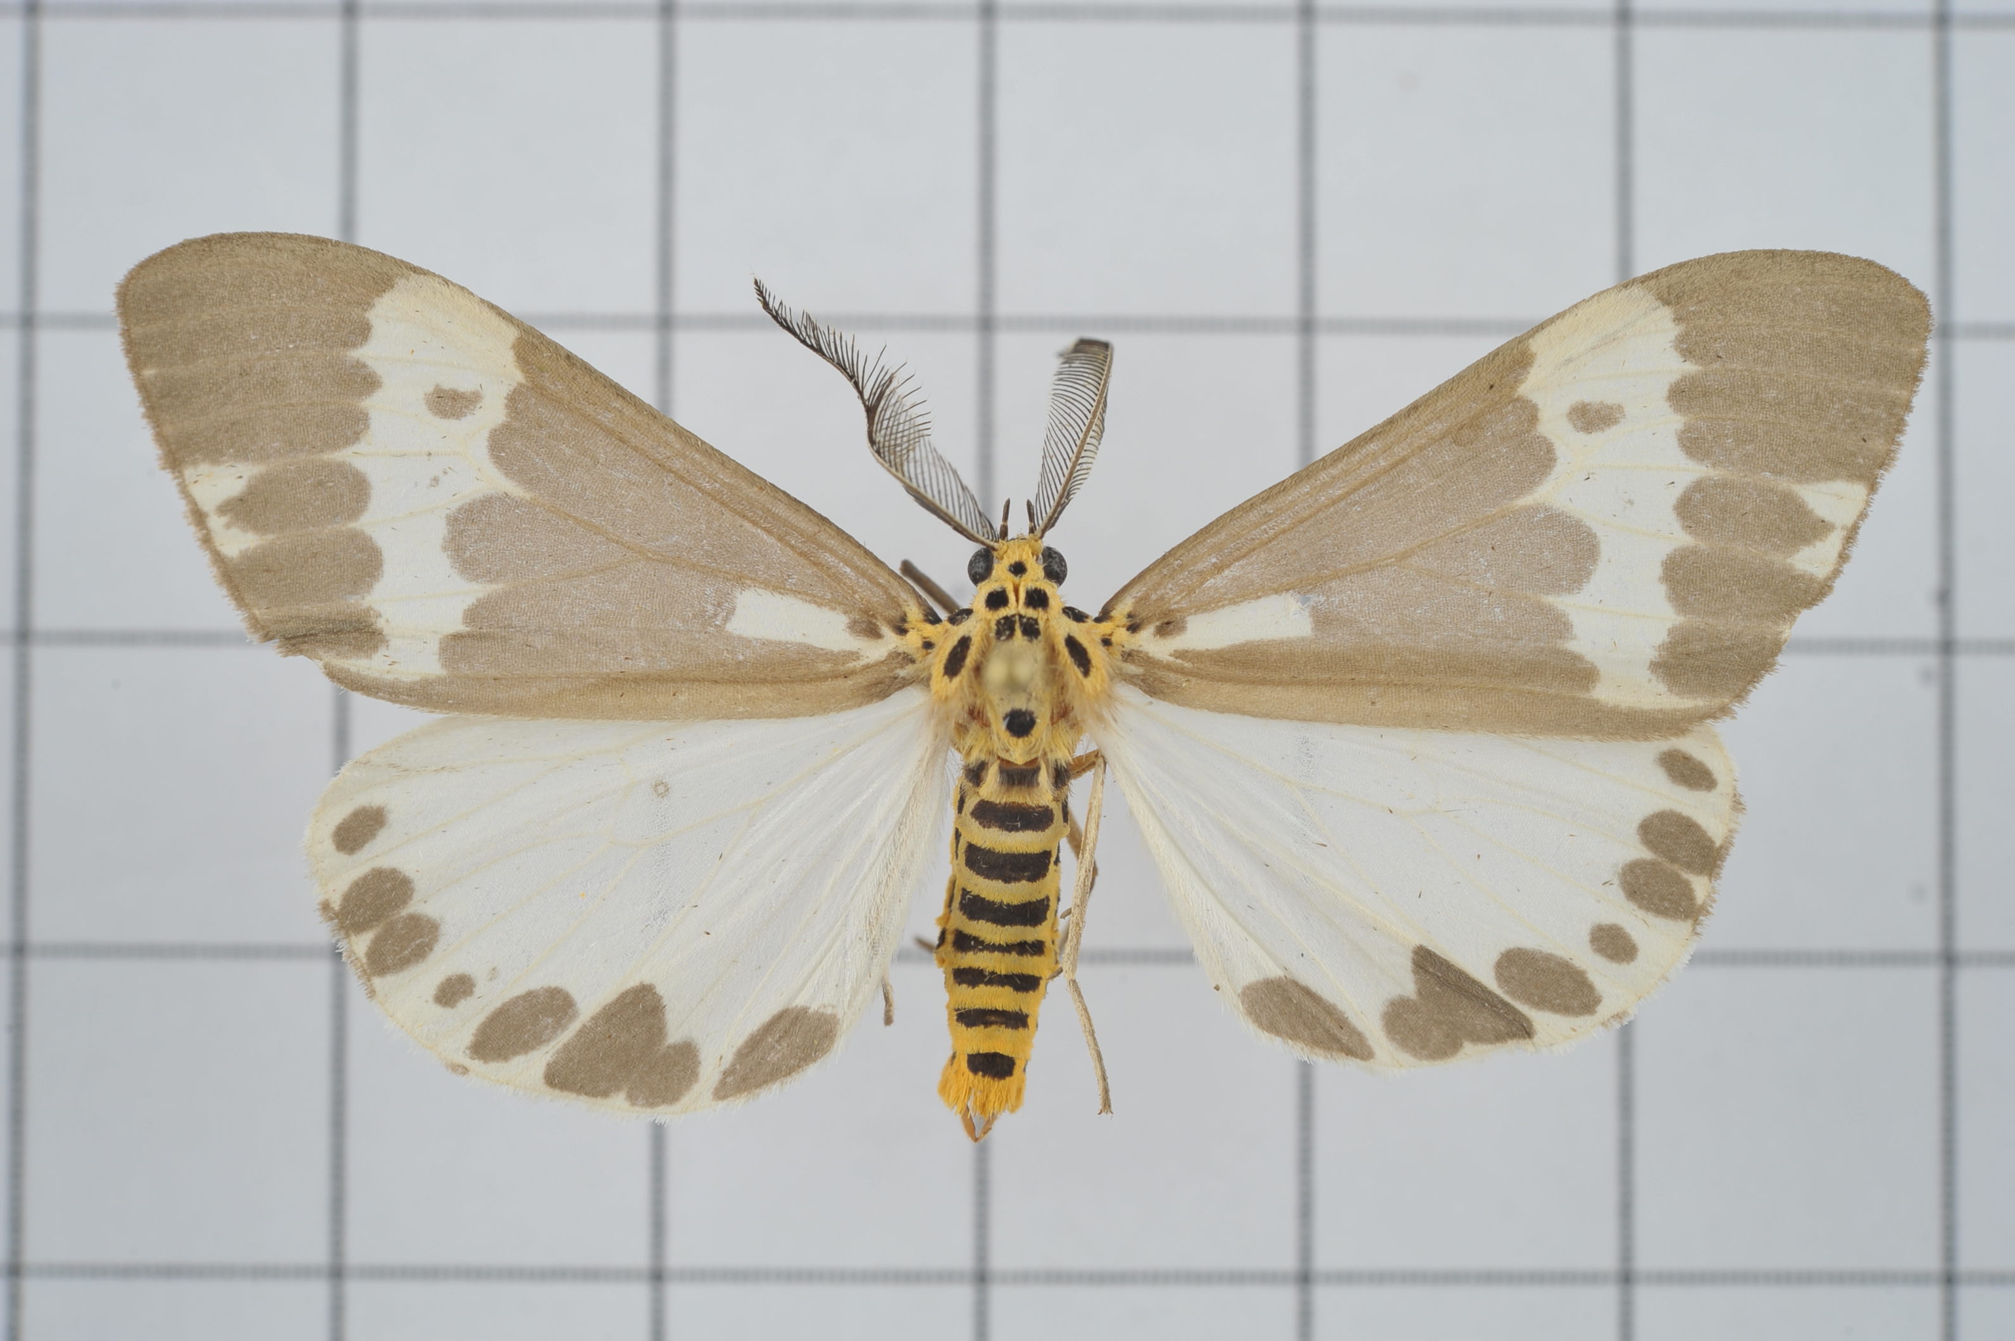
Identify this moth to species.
Nyctemera albofasciata
